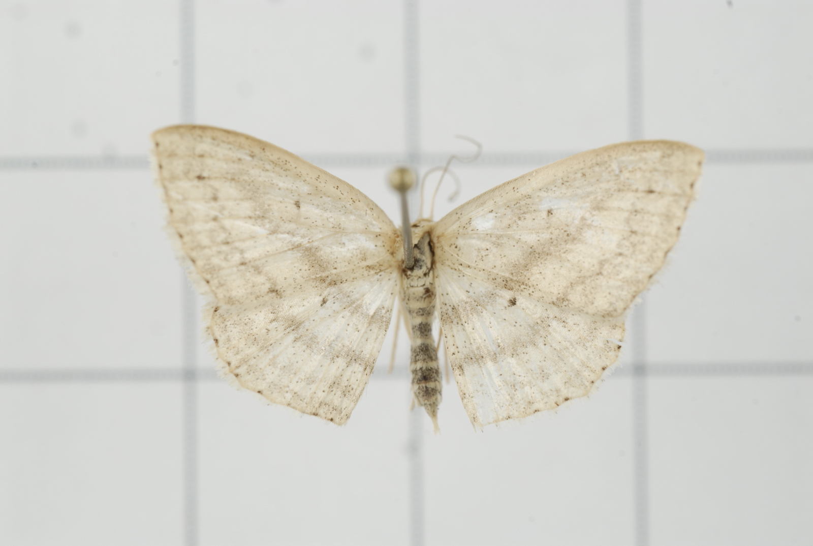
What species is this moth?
Scopula kagiata
